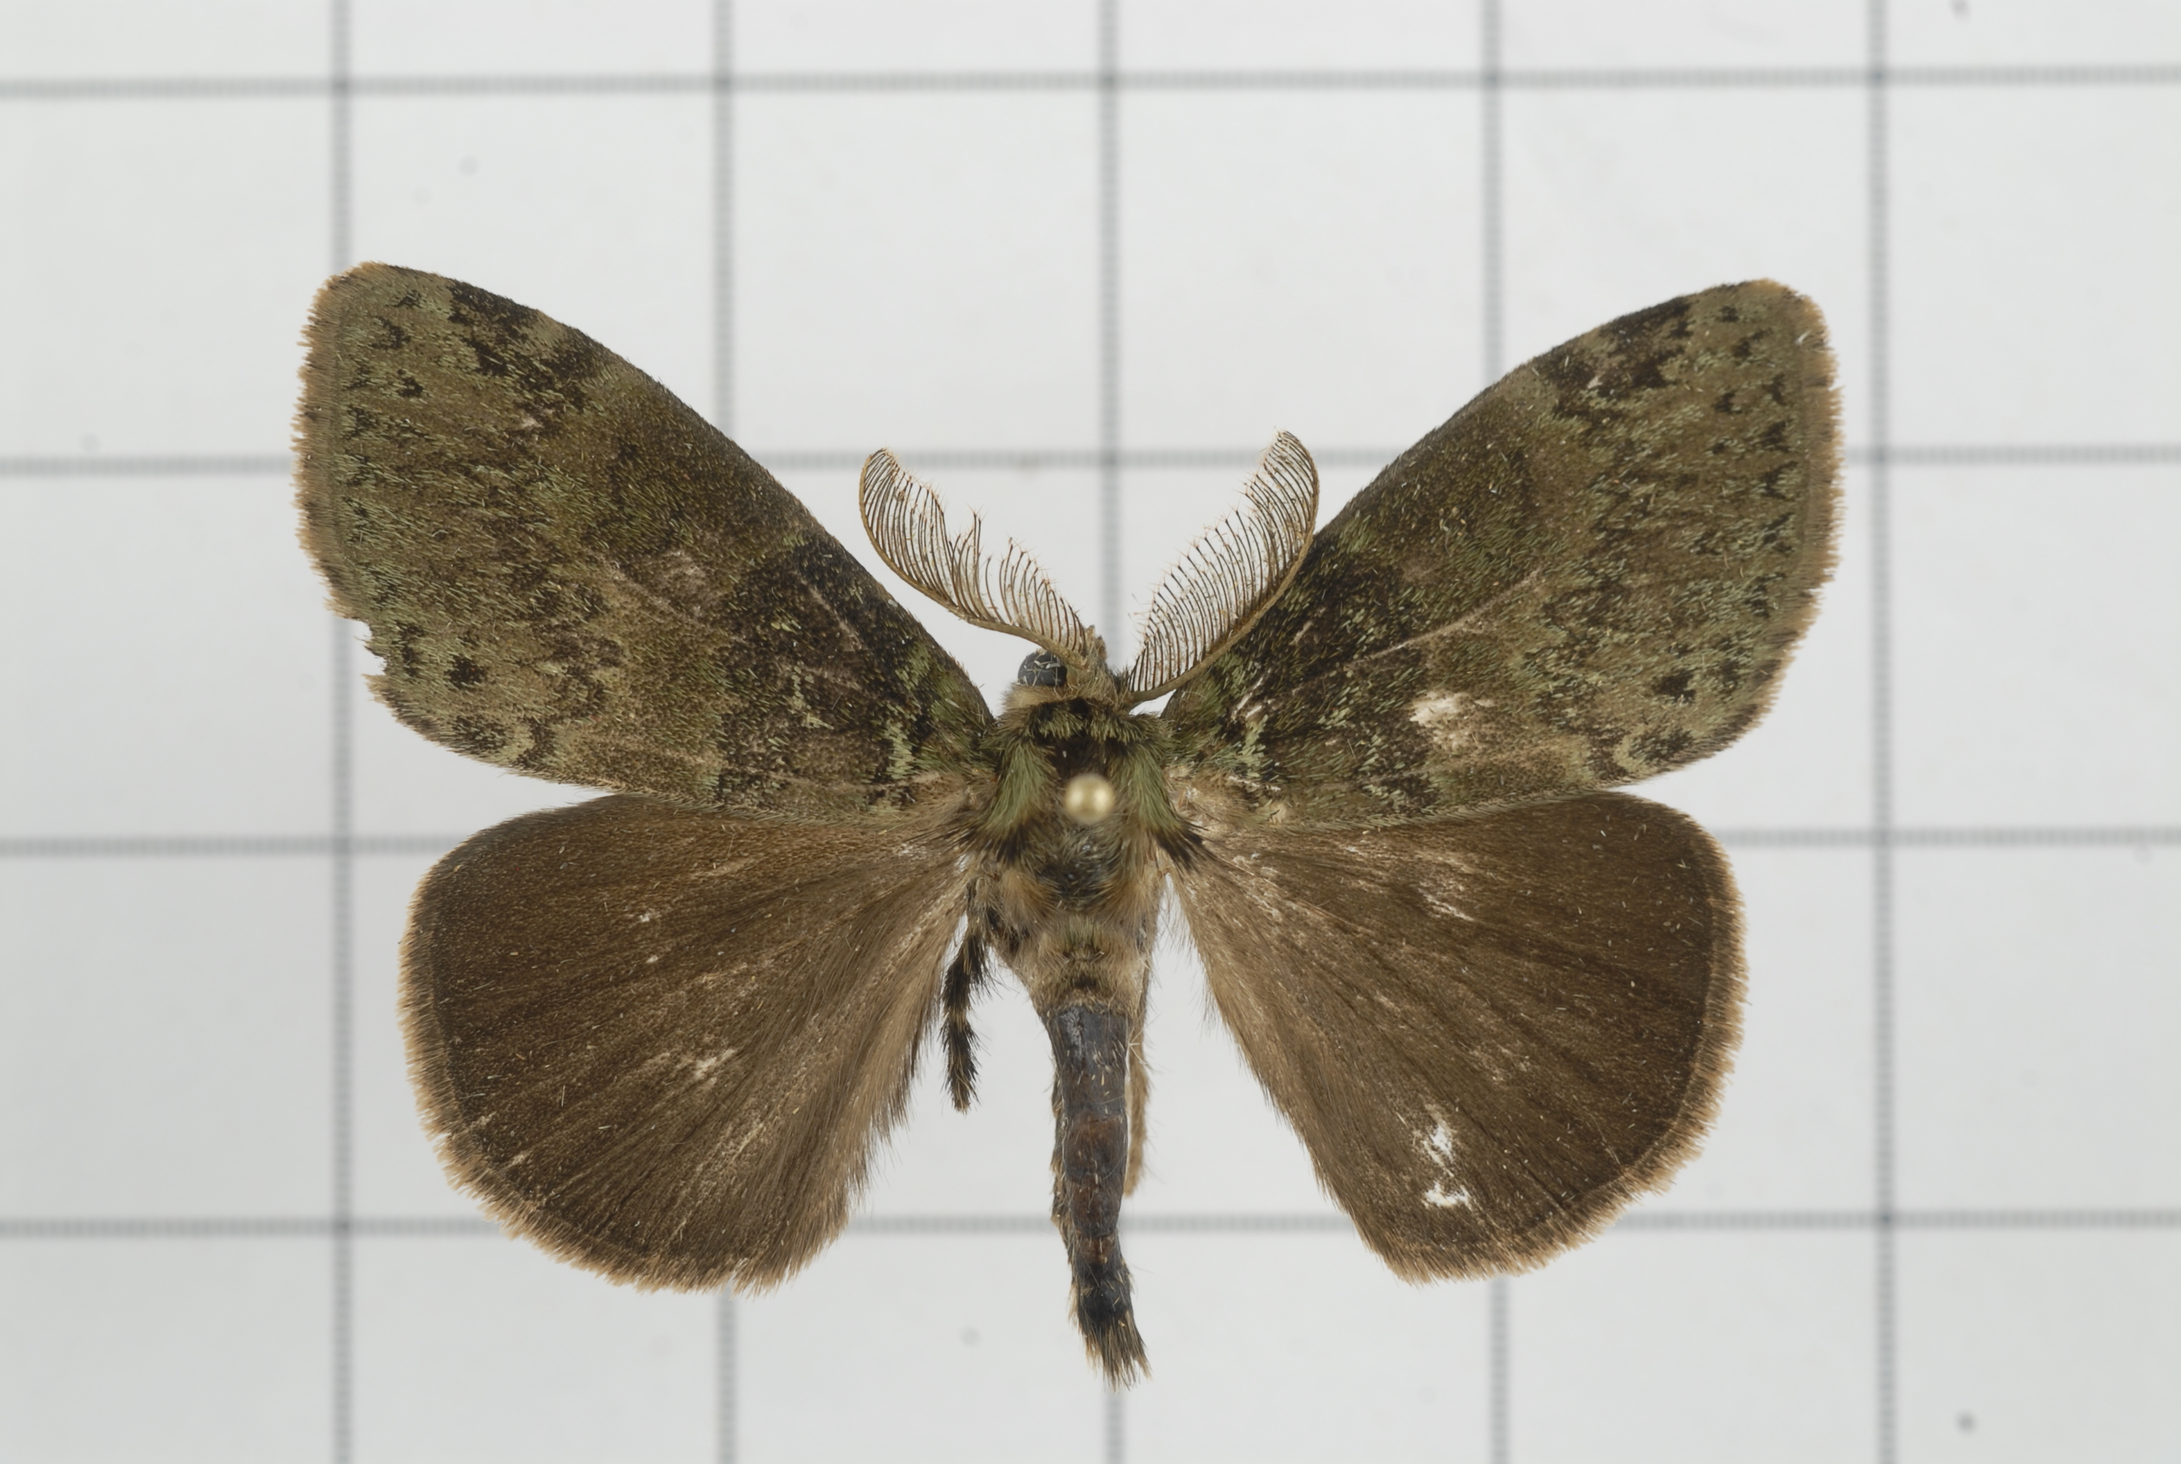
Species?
Ilema olivacea
